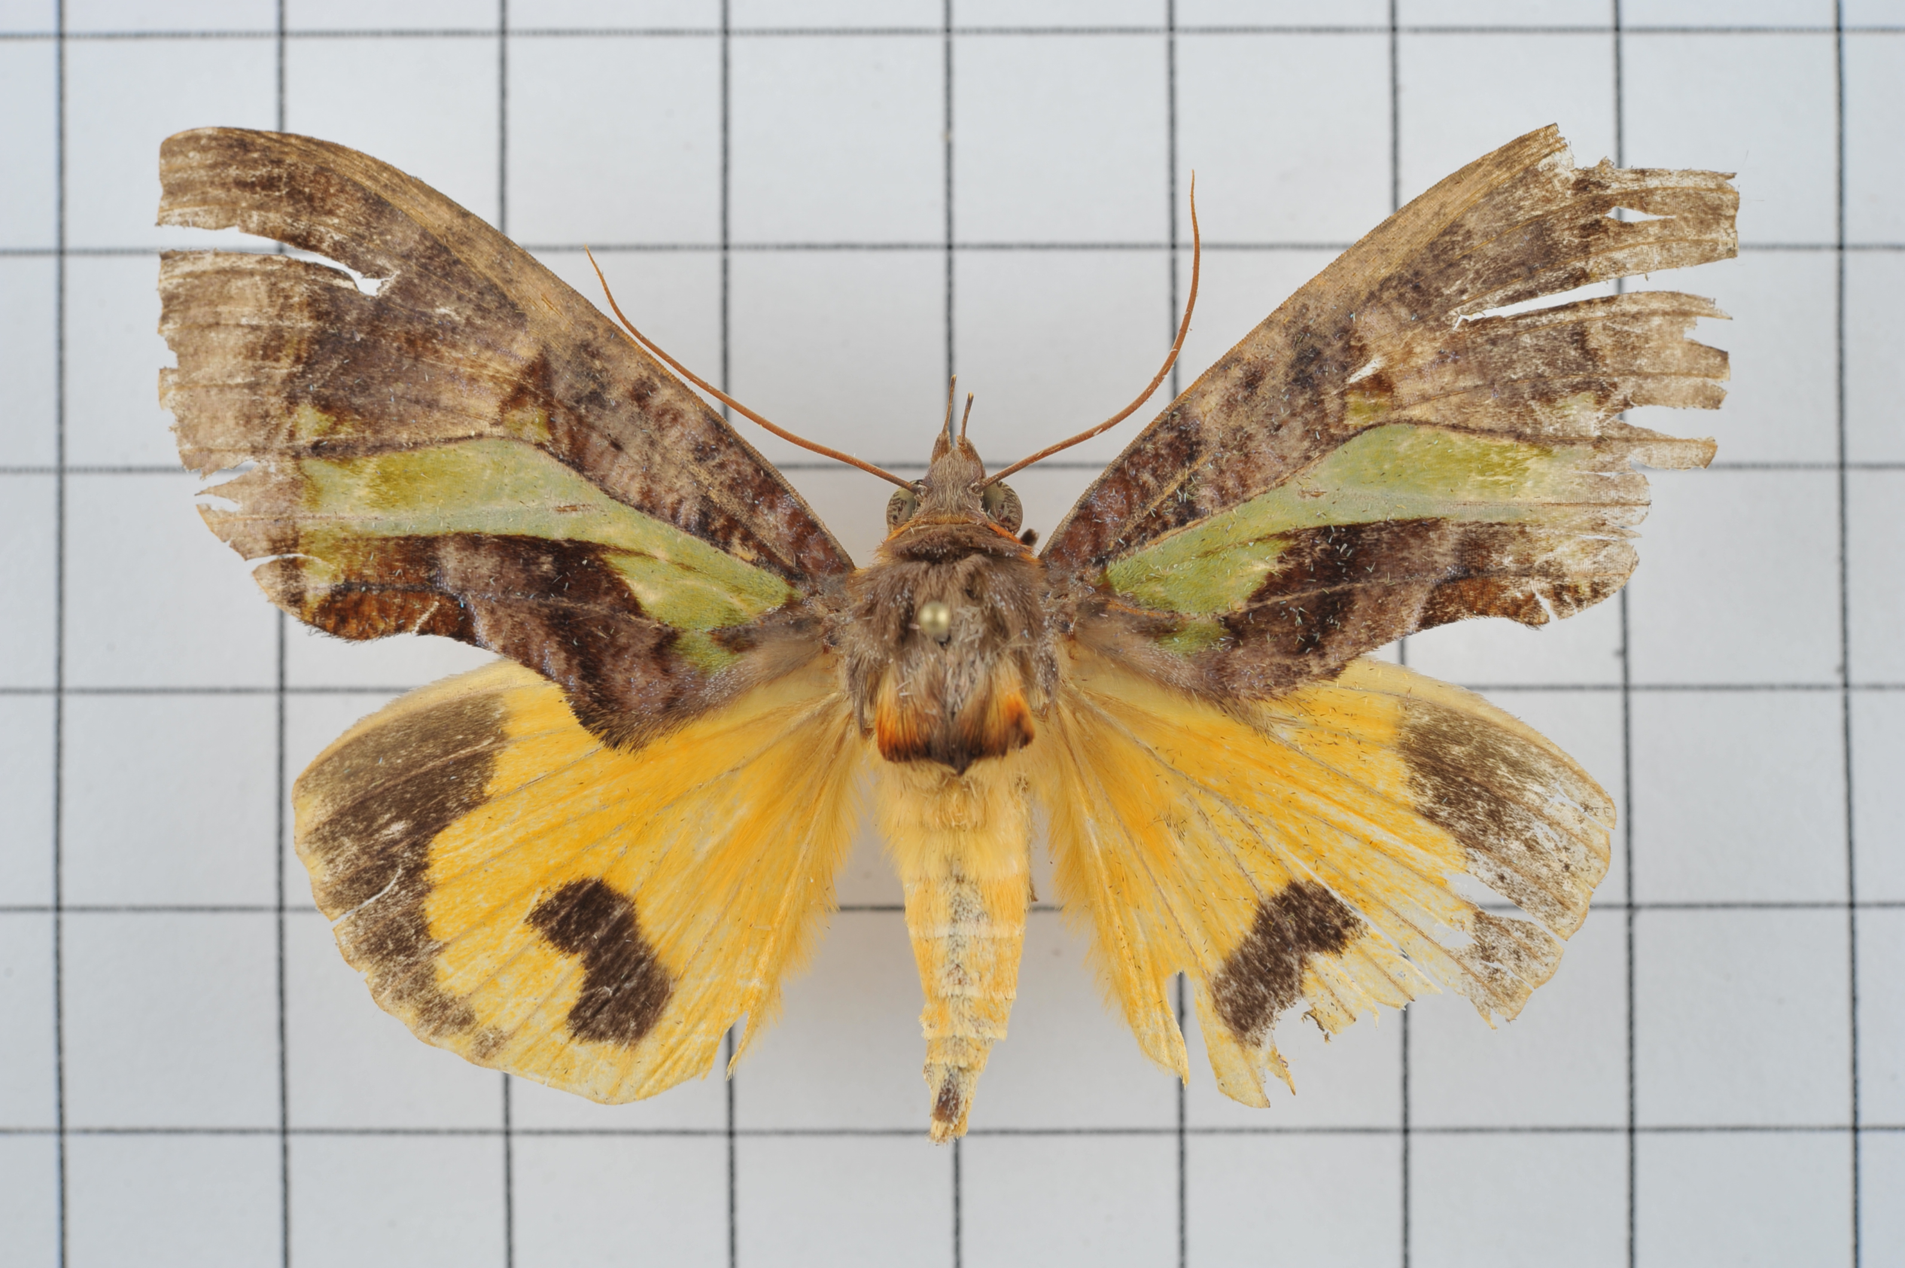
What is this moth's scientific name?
Eudocima homaena
